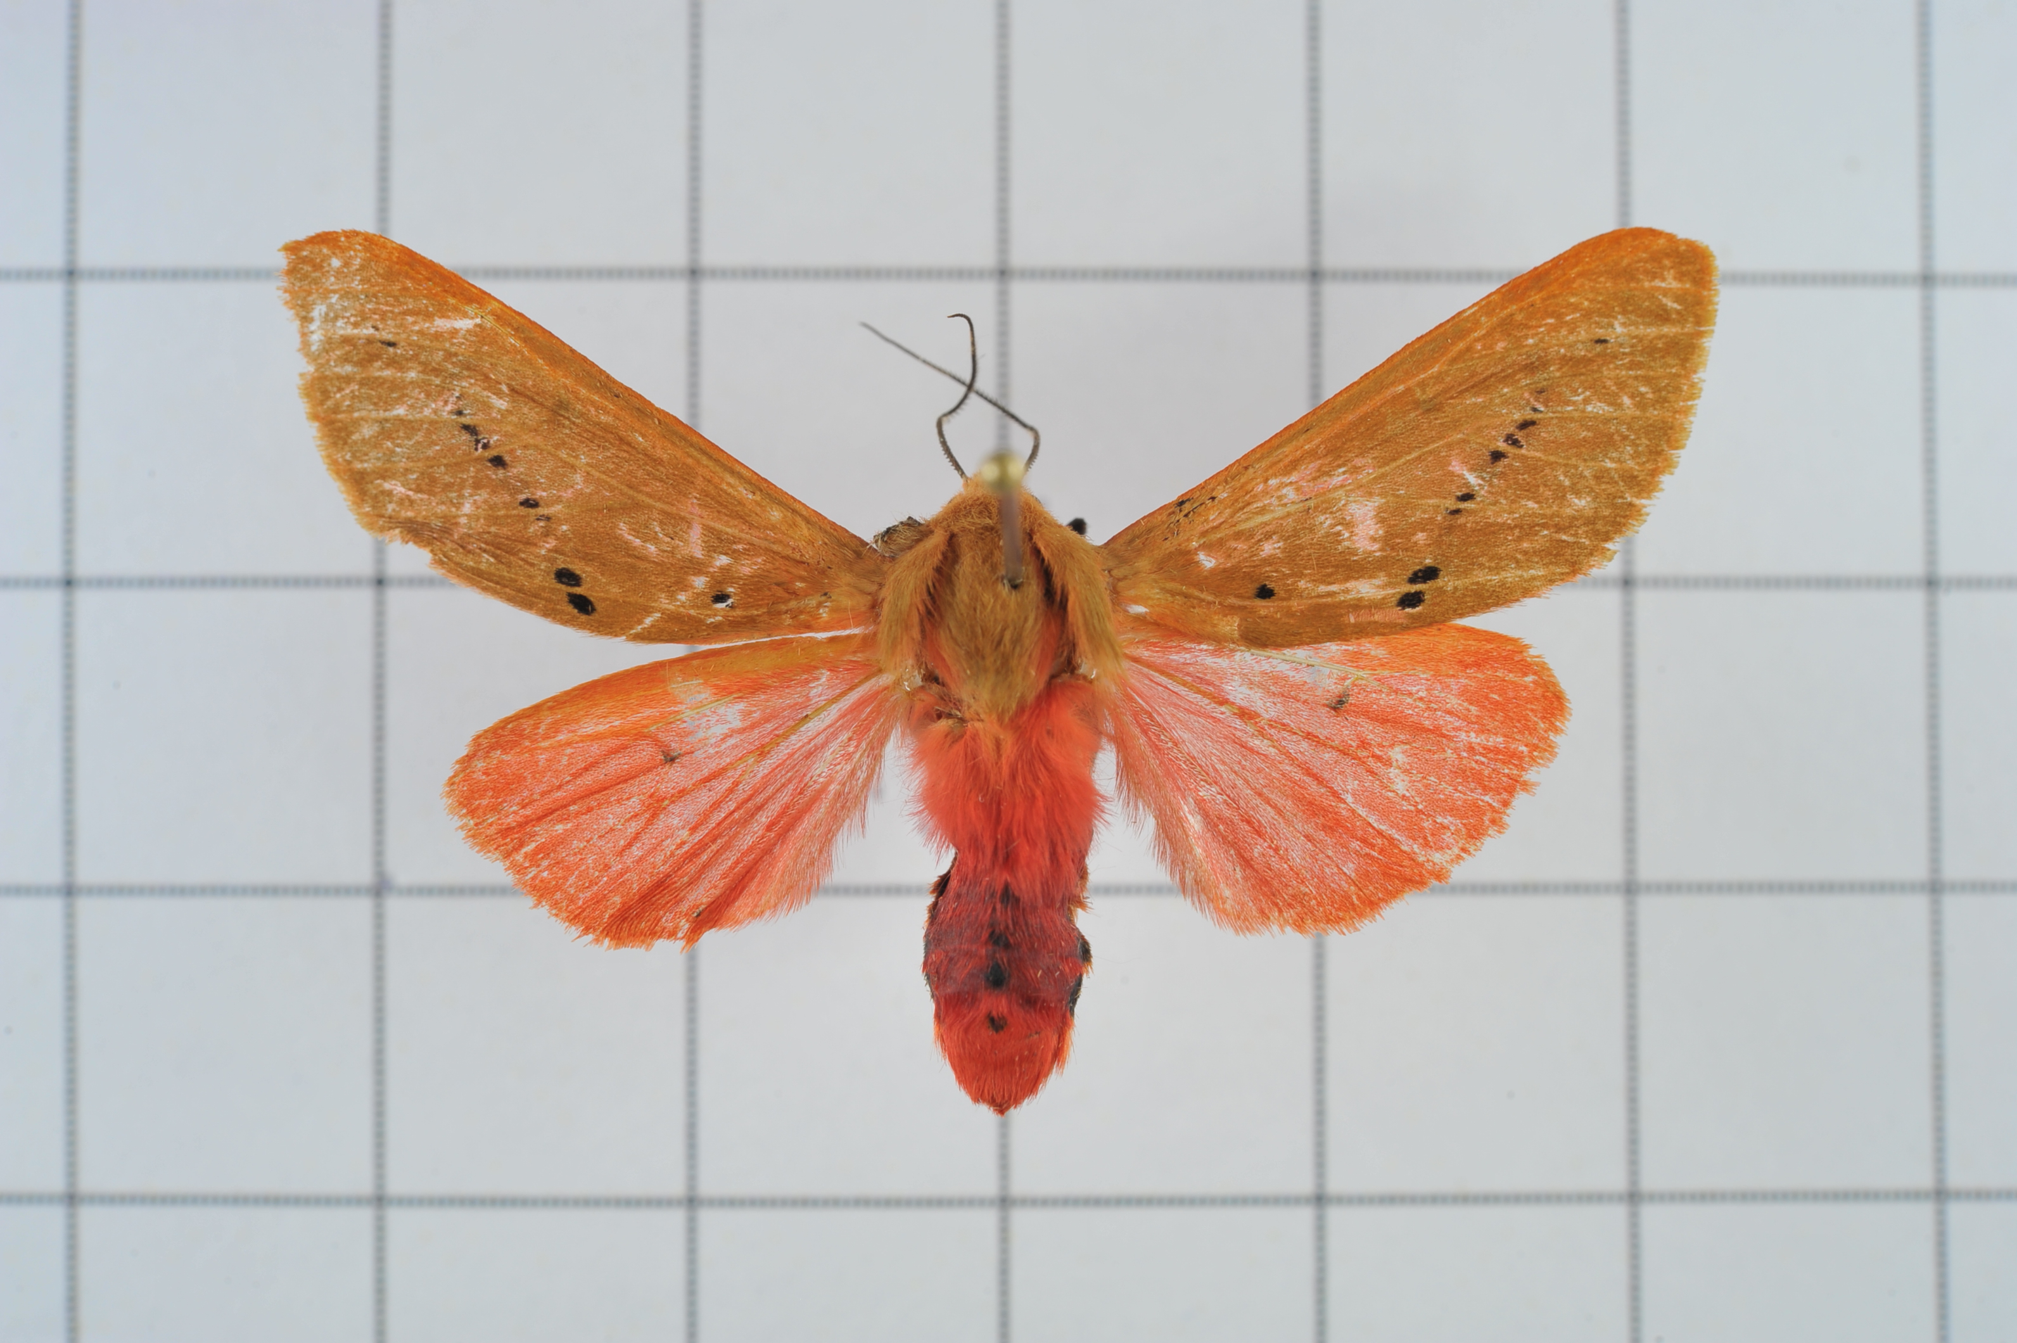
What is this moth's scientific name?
Spilarctia wilemani
